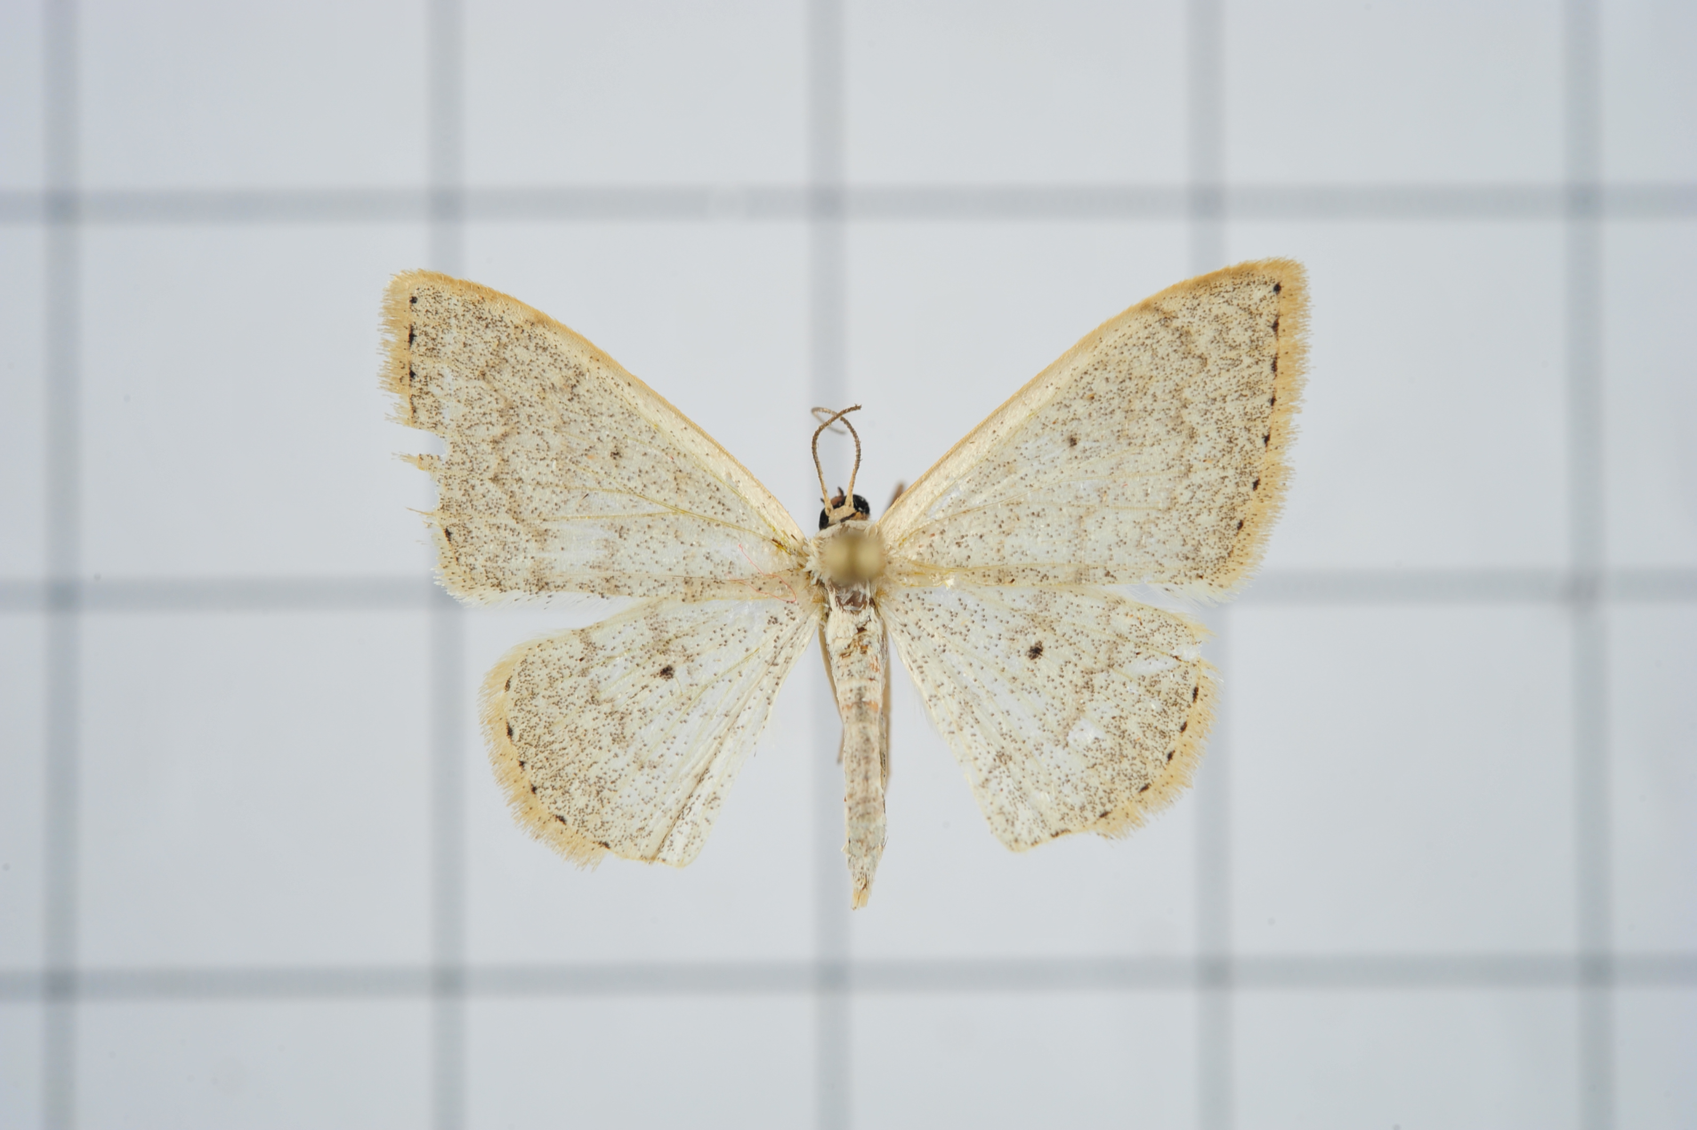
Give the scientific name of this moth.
Scopula phoreorei
